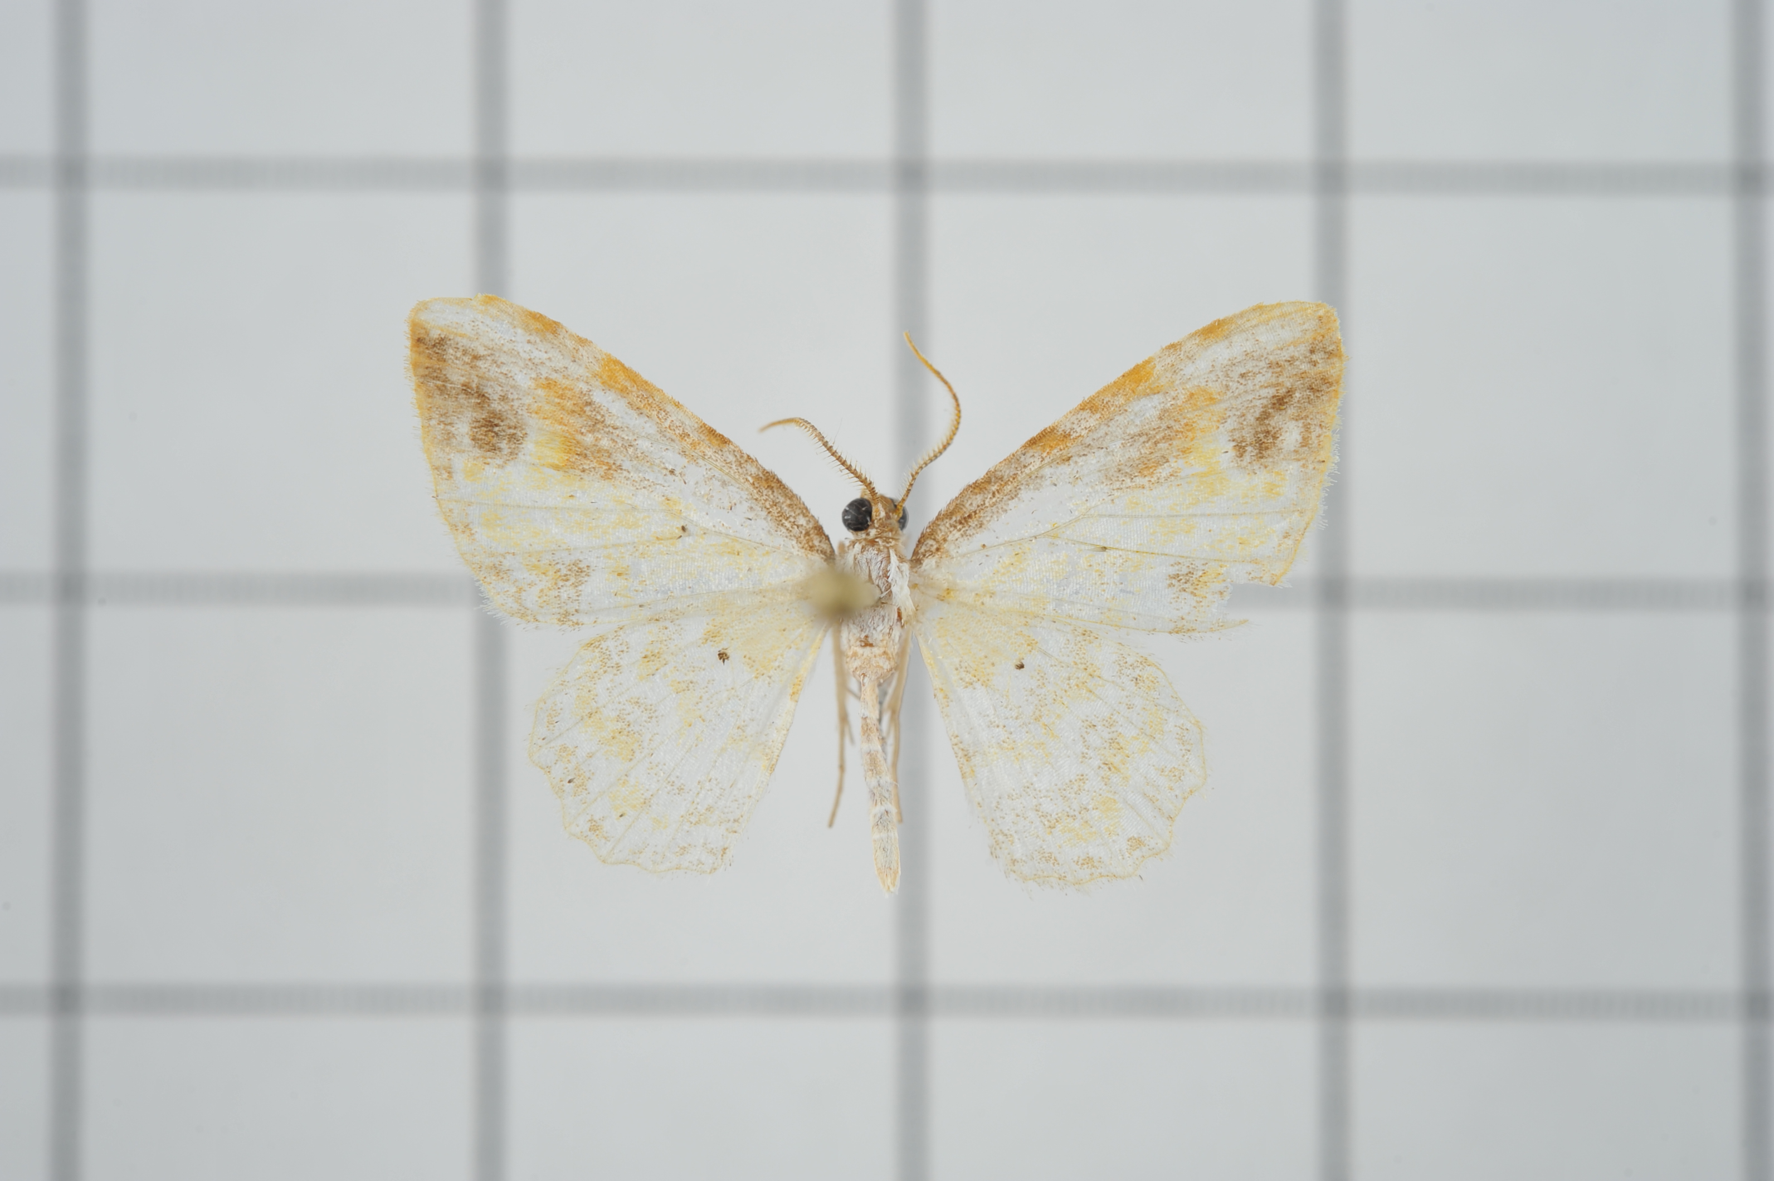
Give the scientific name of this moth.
Acolutha pictaria imbecilla
